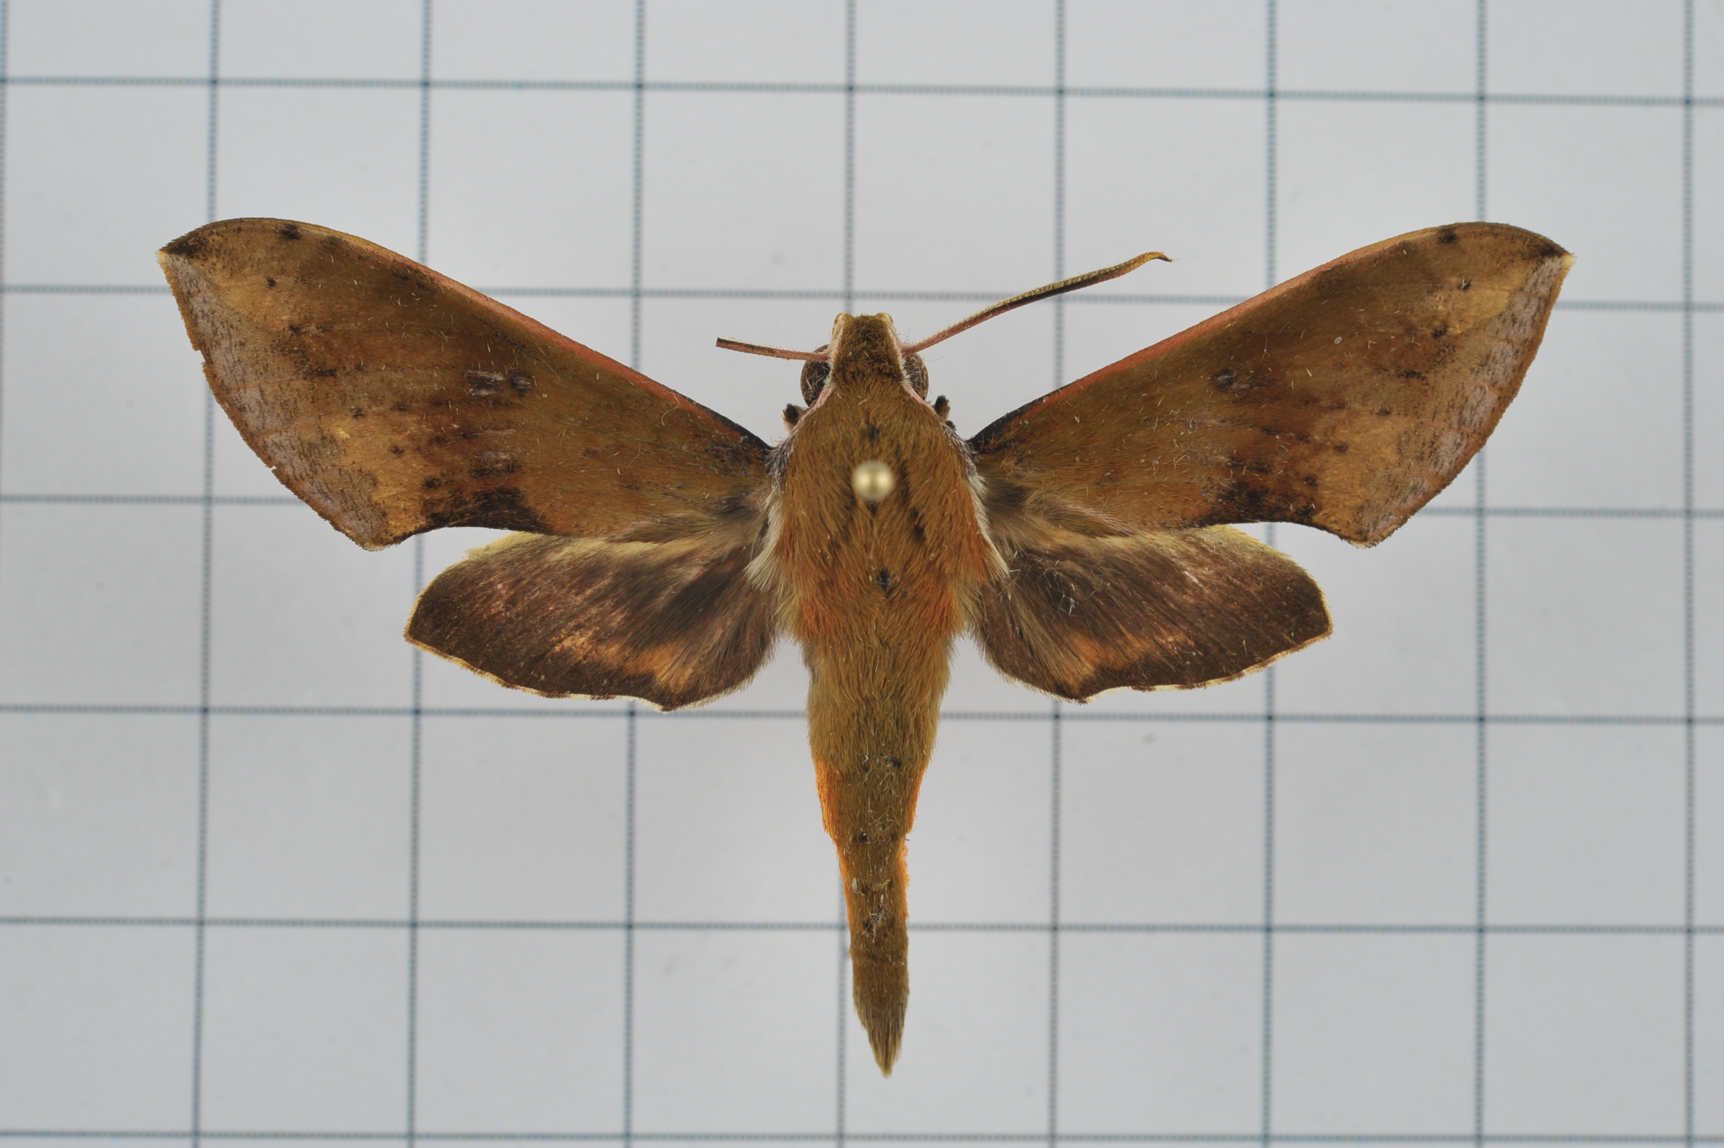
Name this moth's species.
Rhagastis castor formosana
